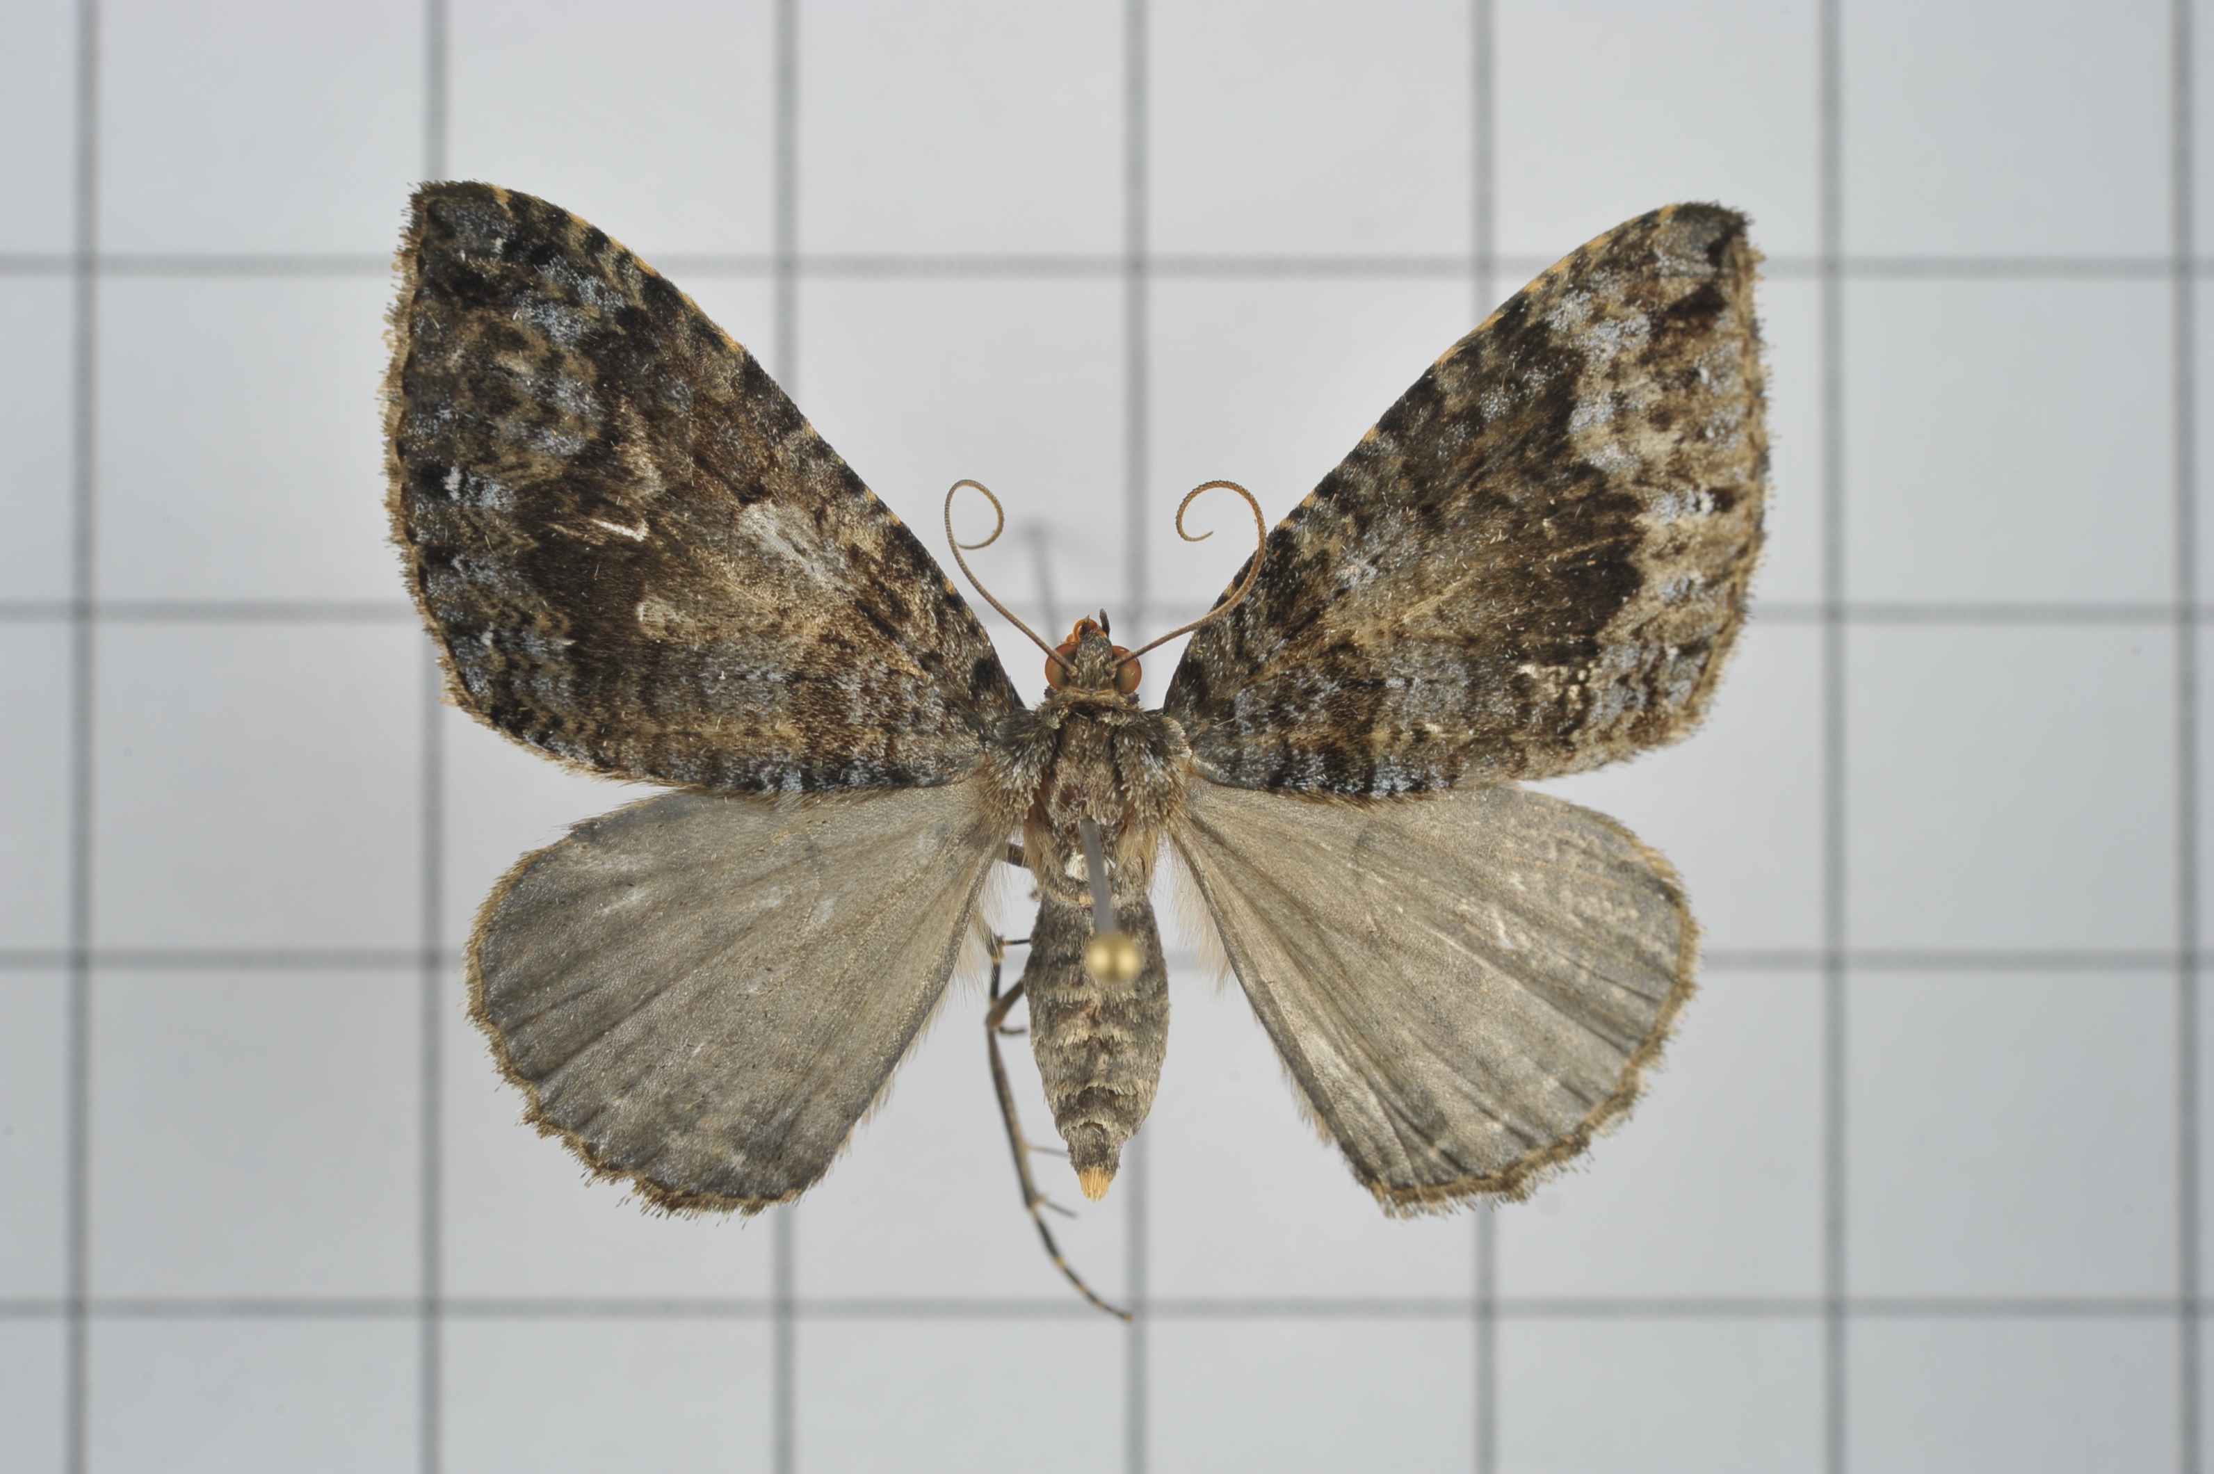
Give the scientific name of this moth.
Lampropteryx chalybearia
